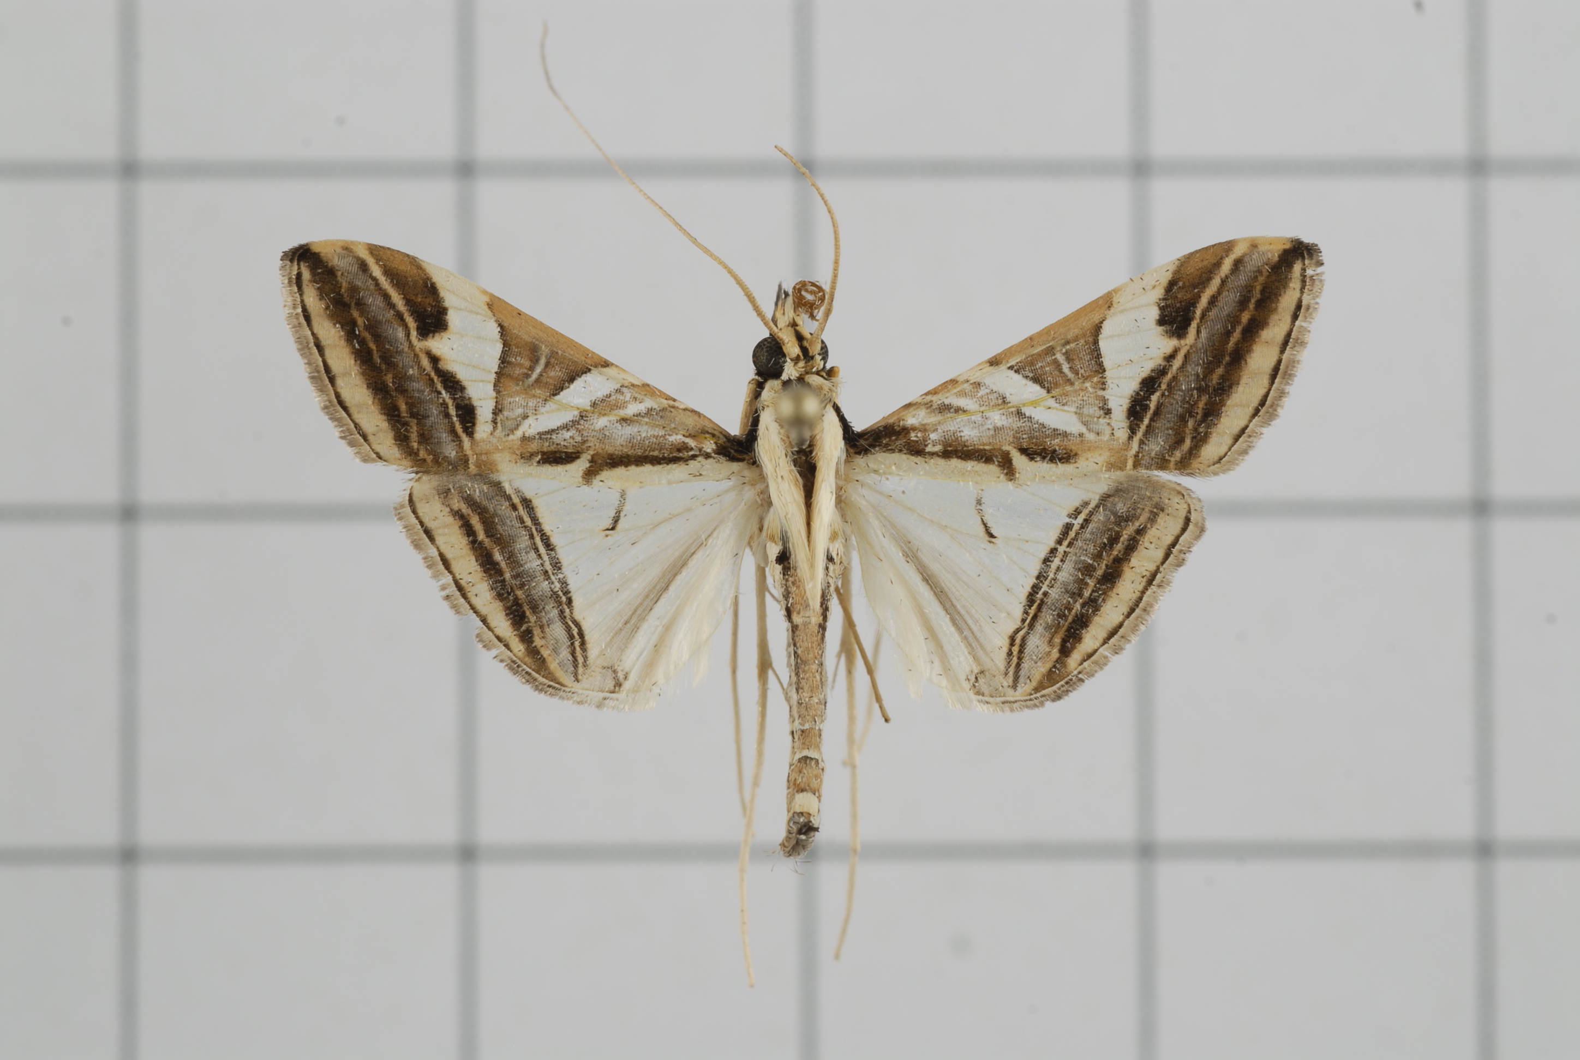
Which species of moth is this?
Agrioglypta itysalis
